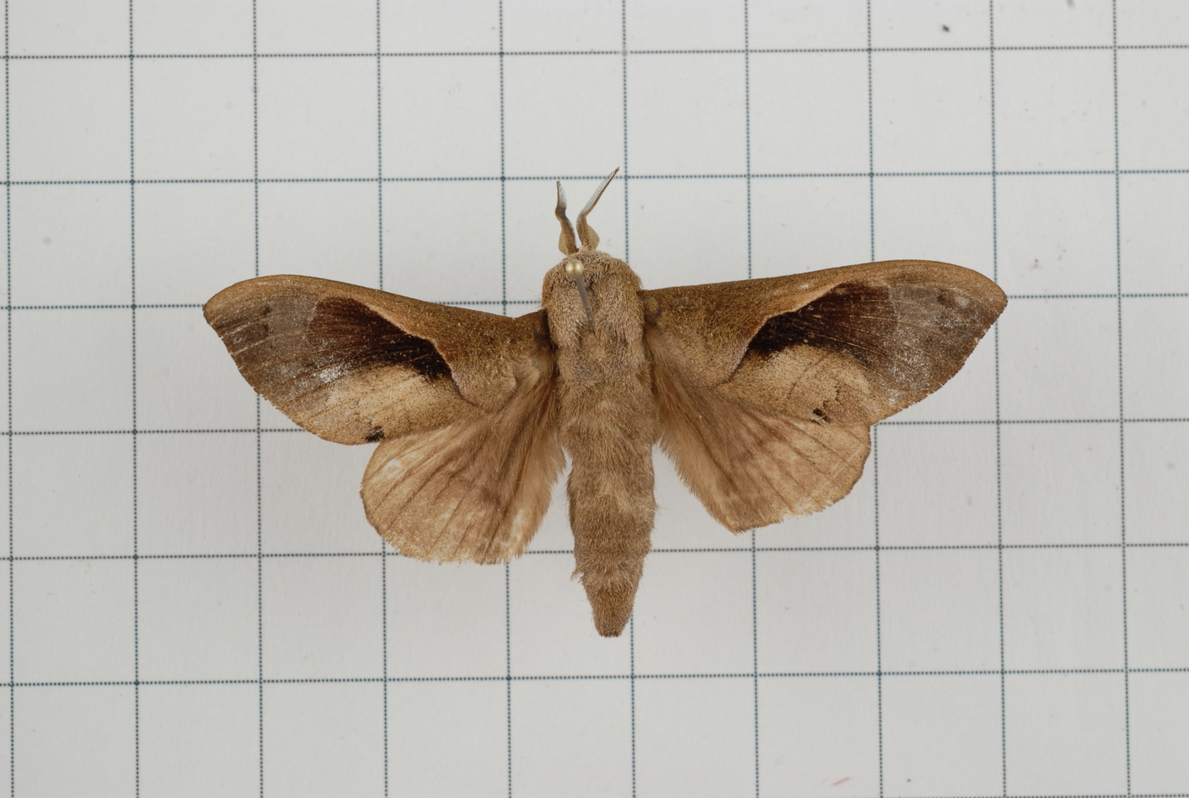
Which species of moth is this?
Paralebeda femorata mirabilis
